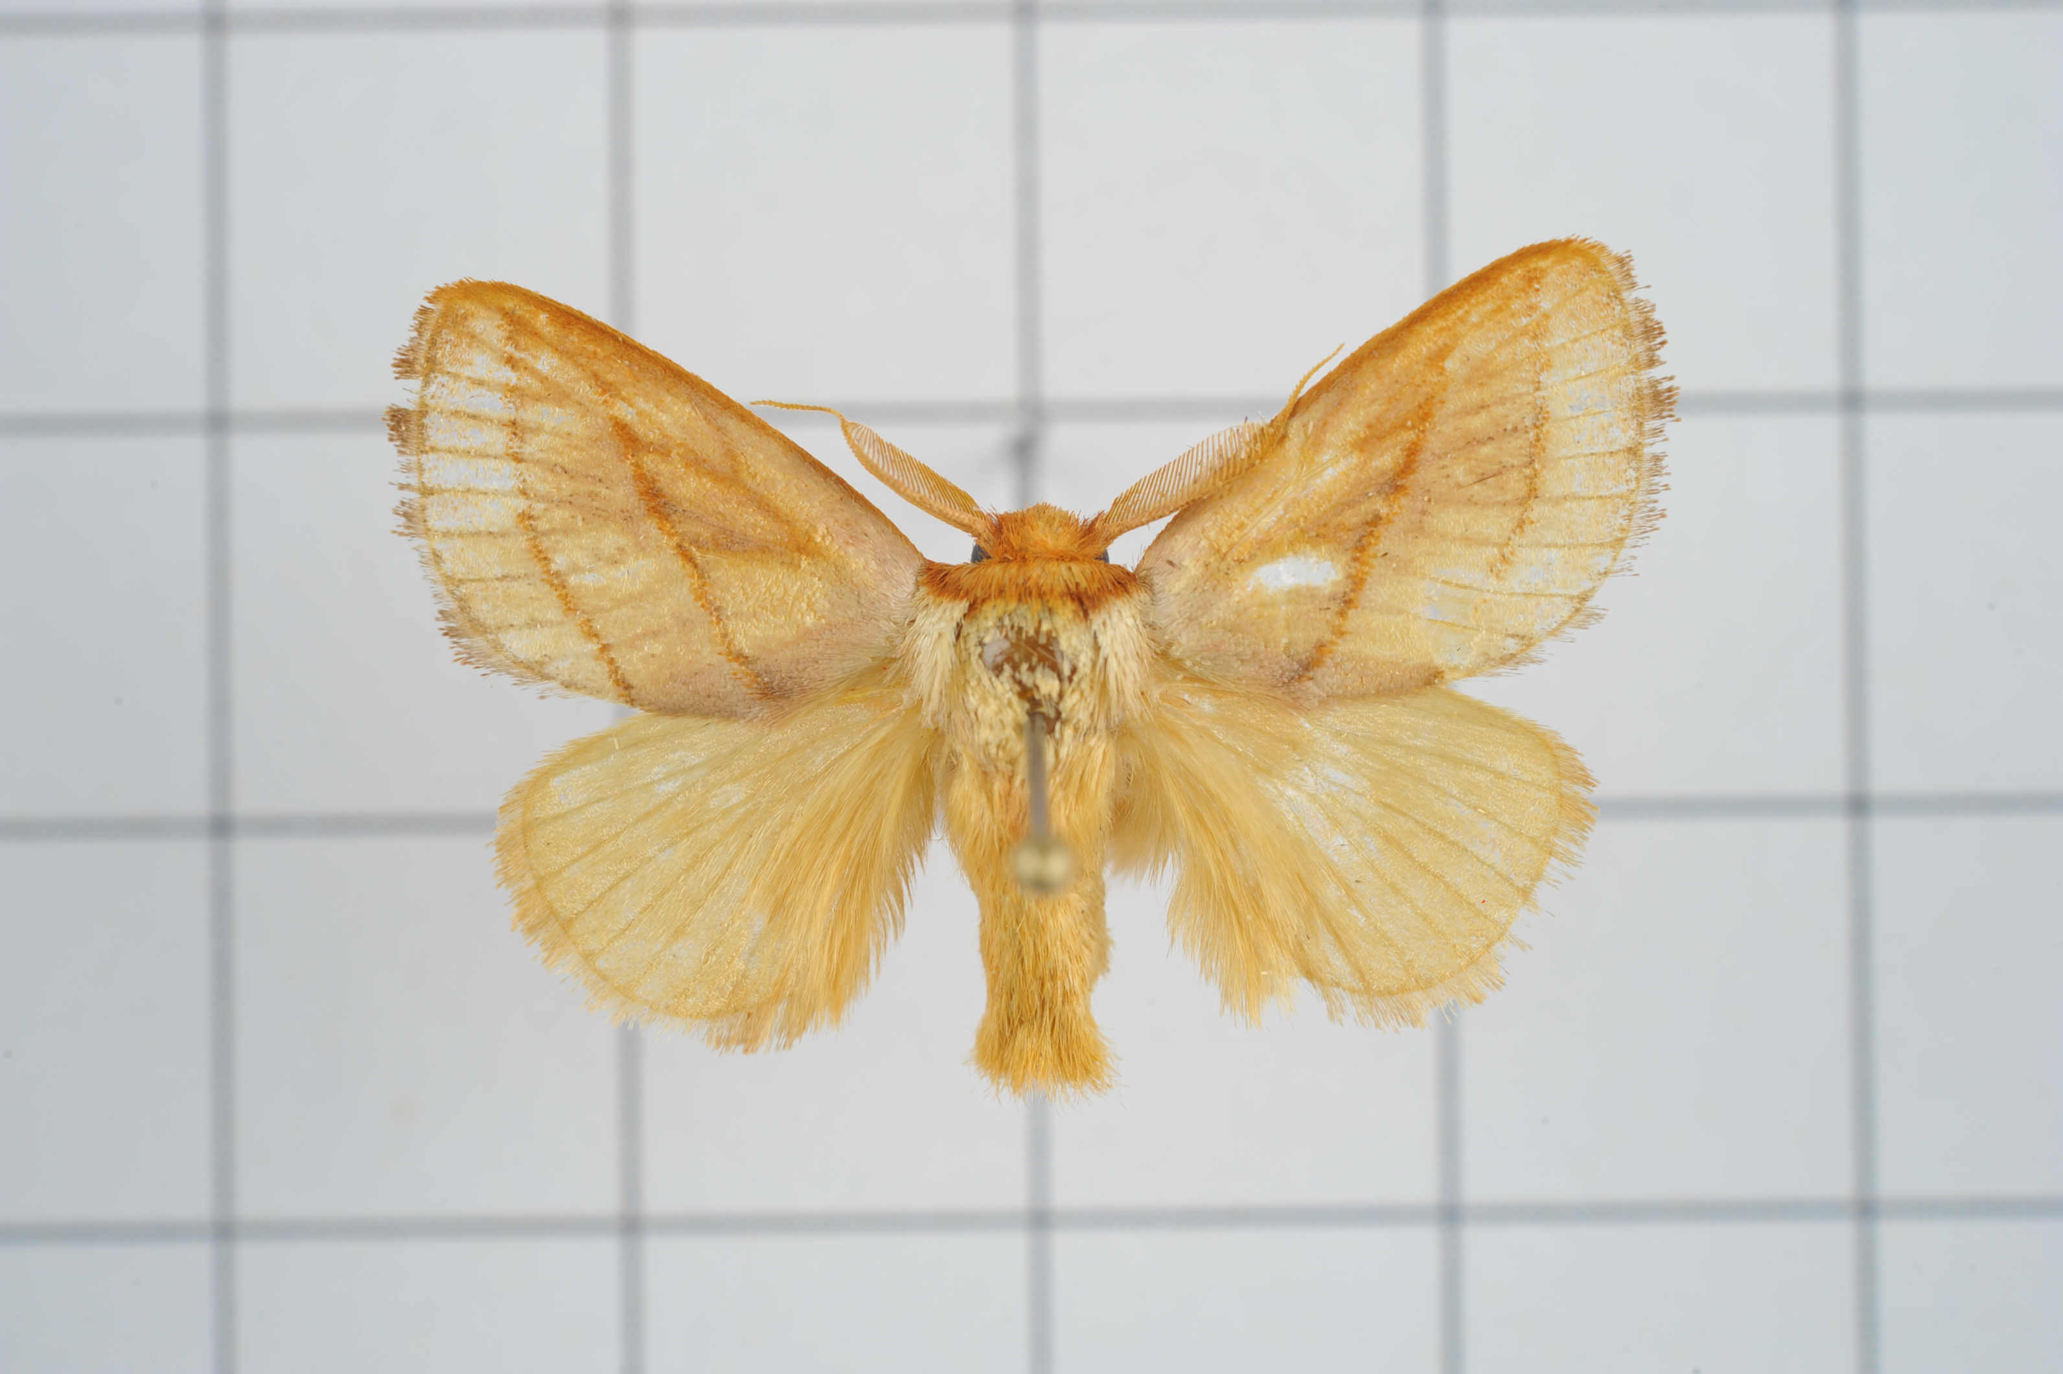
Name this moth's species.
Cania heppneri
